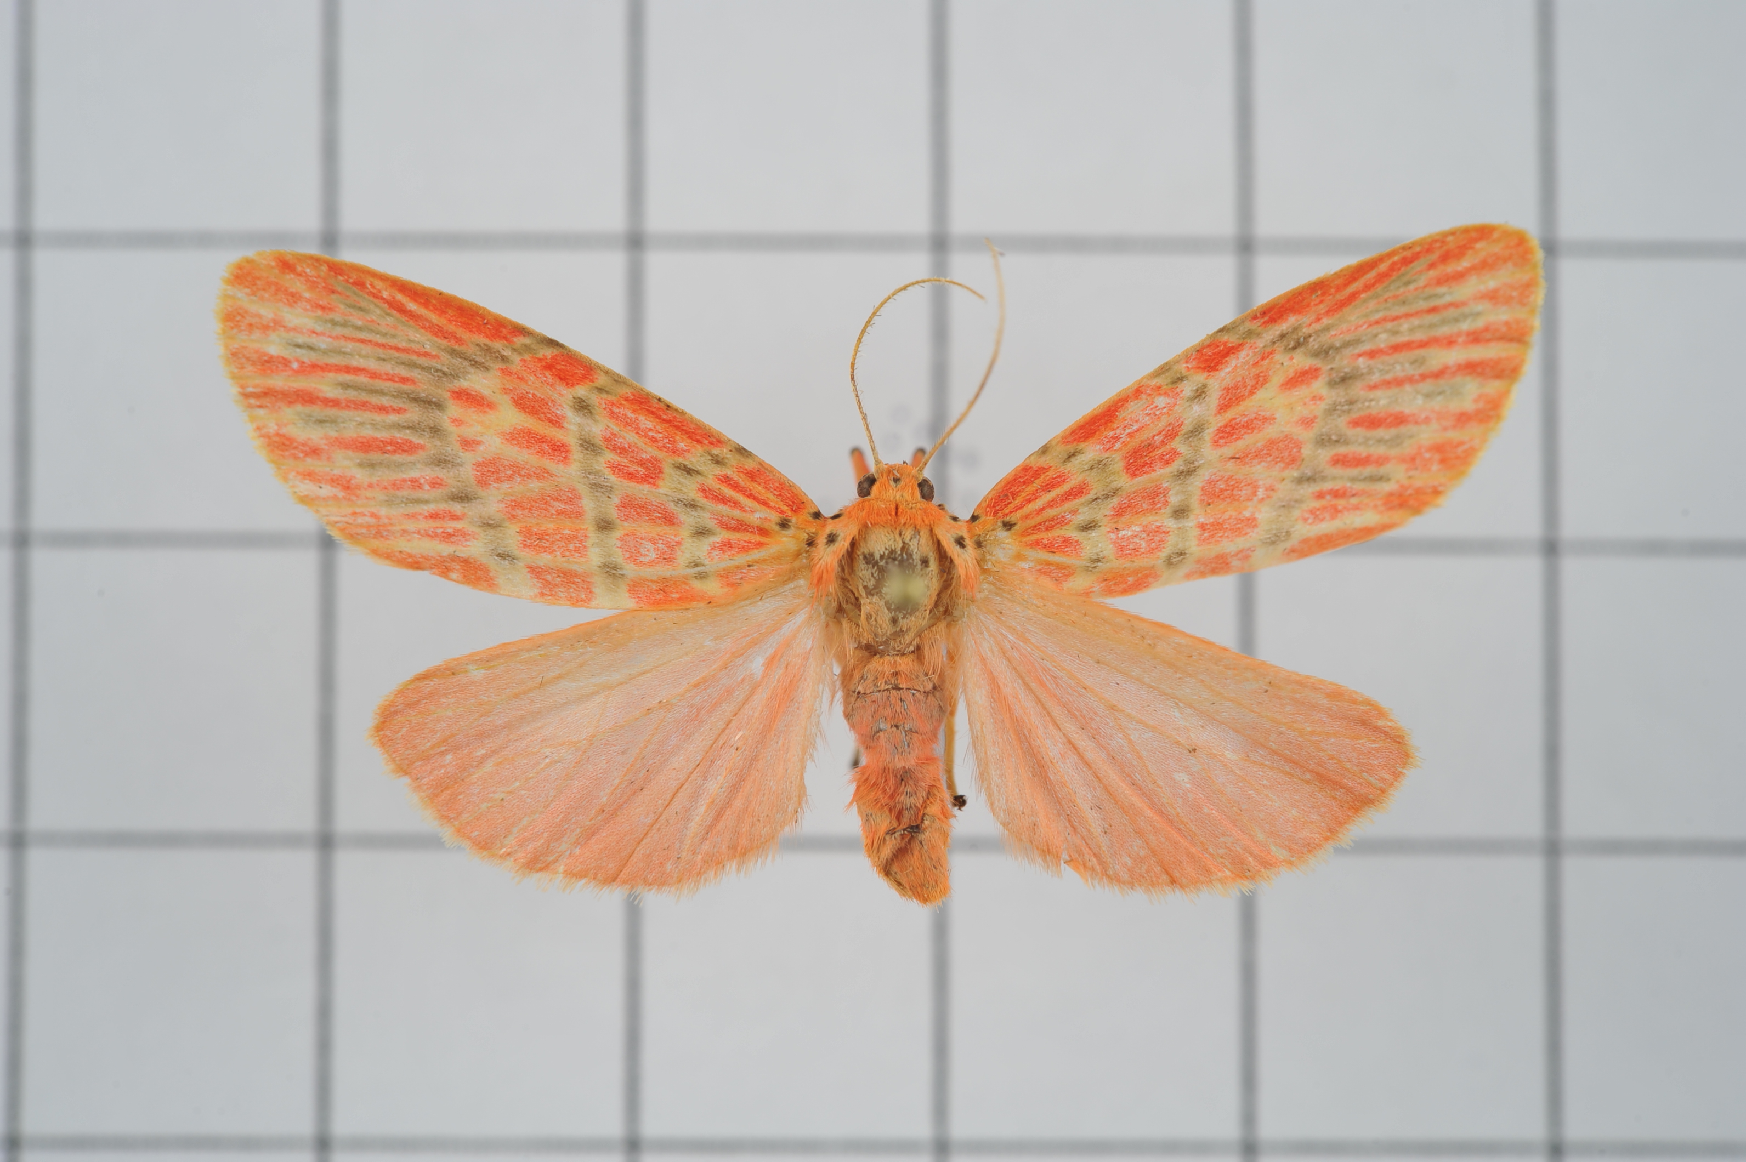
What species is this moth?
Barsine sauteri
